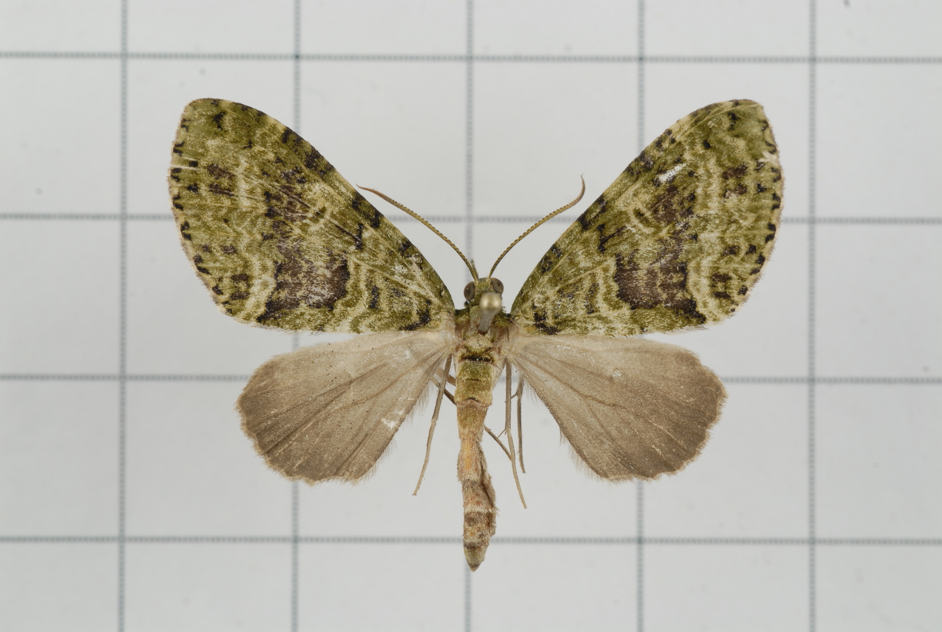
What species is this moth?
Hypocometa clauda
